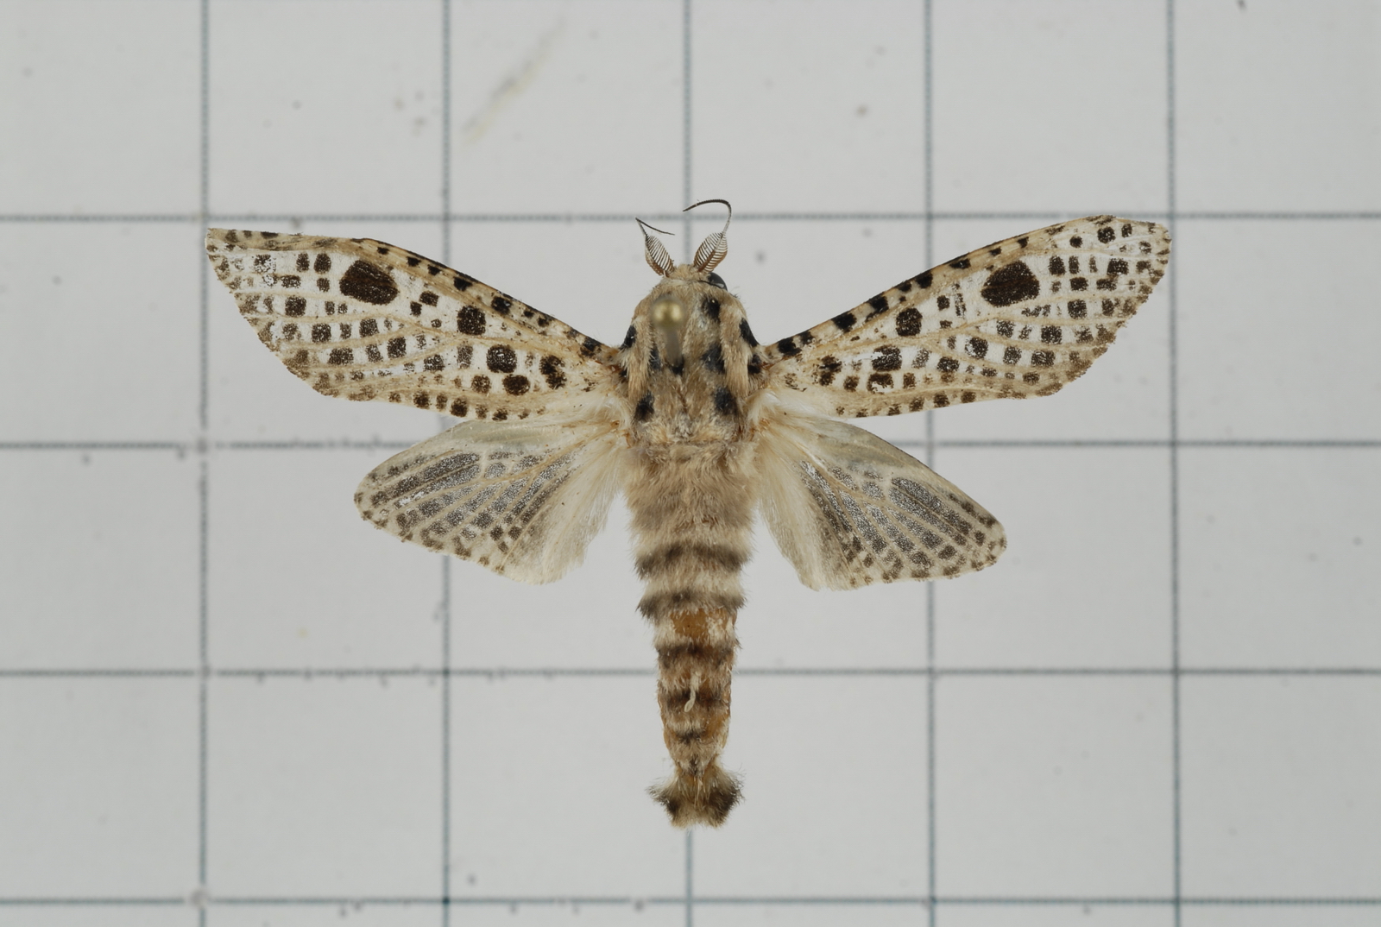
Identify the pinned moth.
Rapdalus pardicolor
